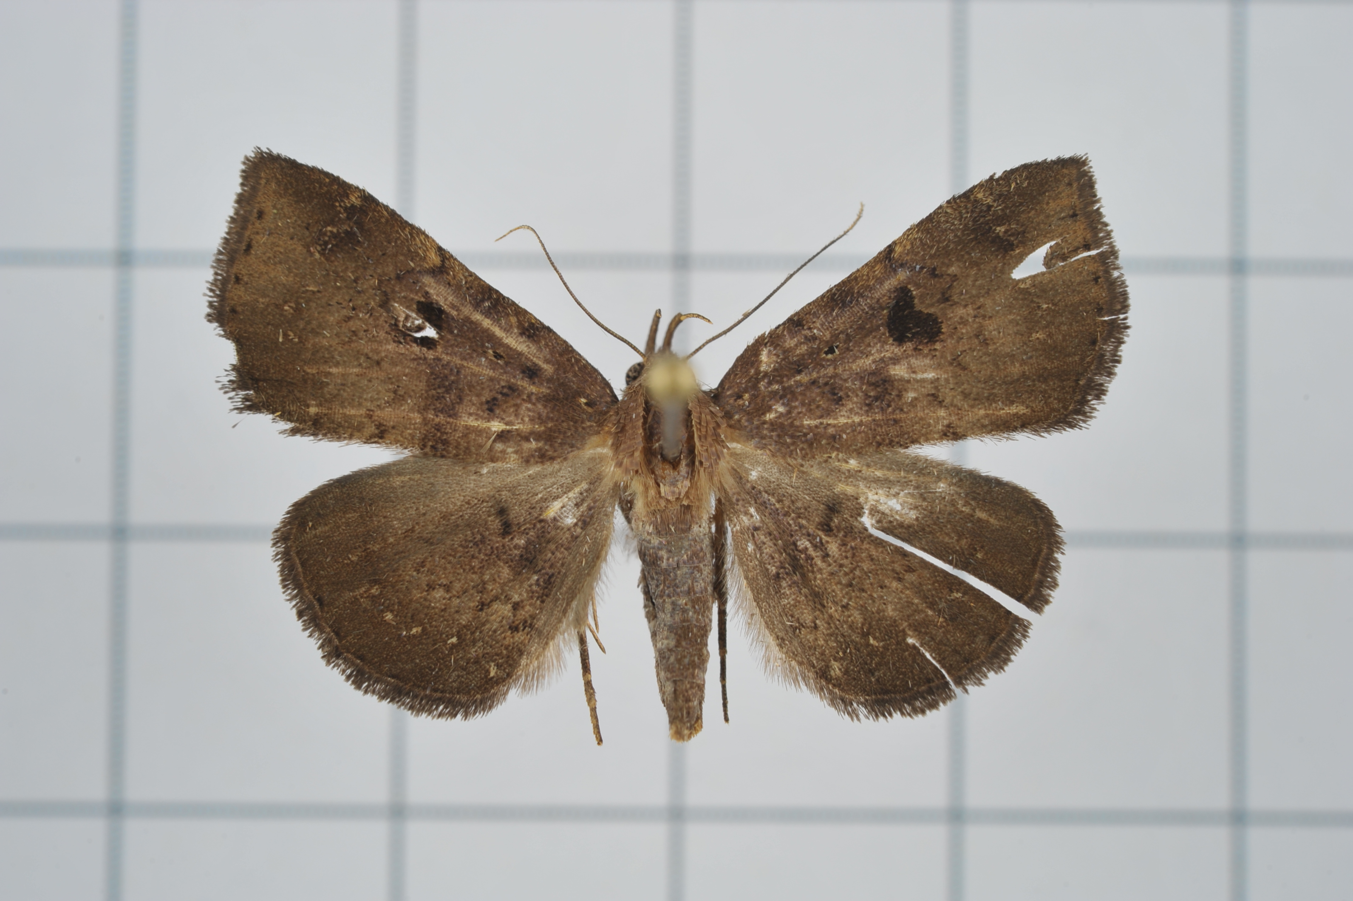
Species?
Mosopia punctilinea
